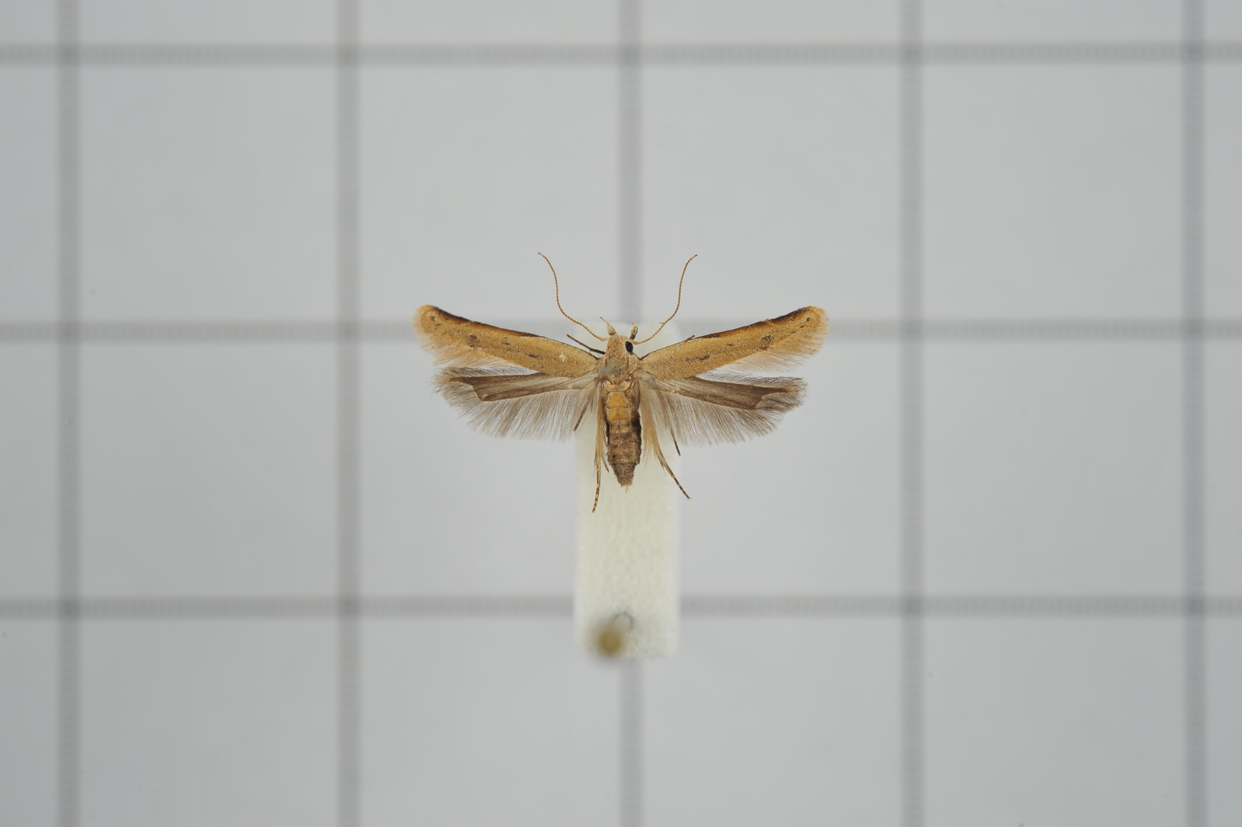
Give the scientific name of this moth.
Mesophleps sublutiana
